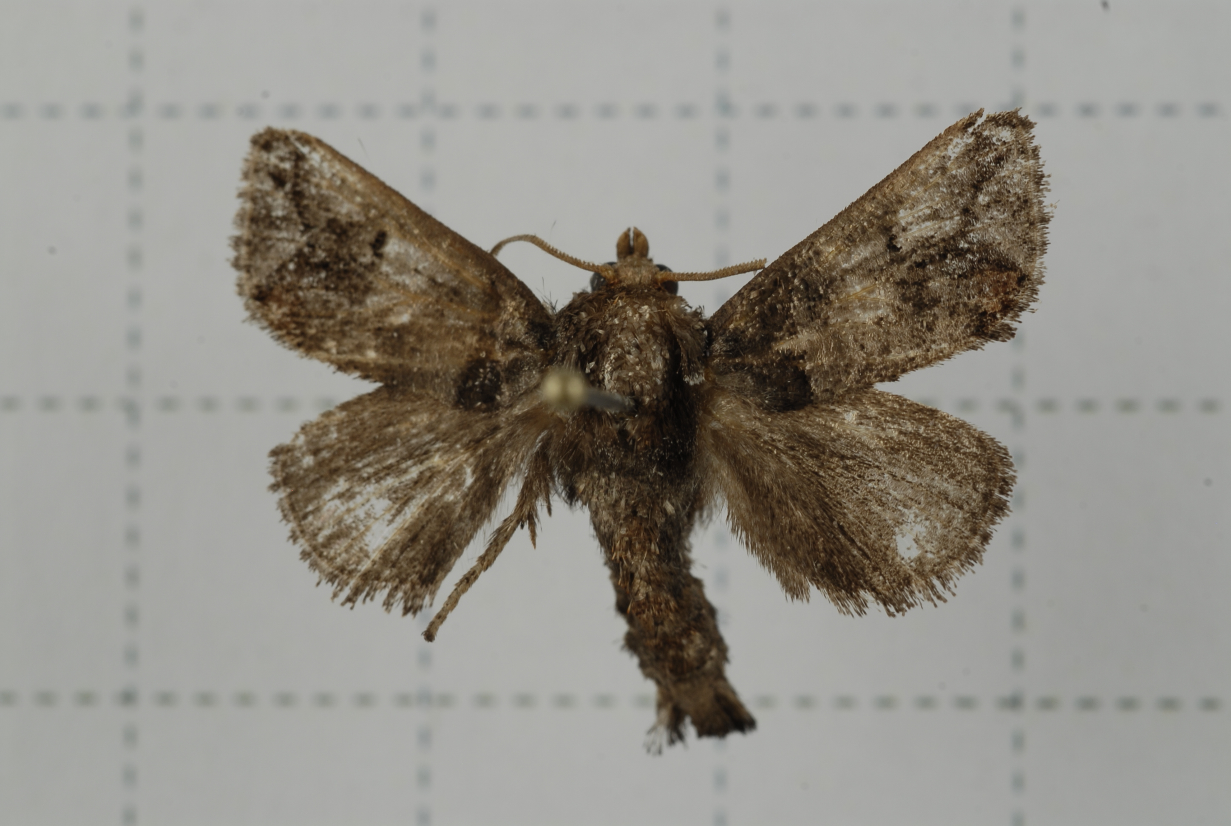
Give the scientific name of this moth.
Phlossa conjuncta
